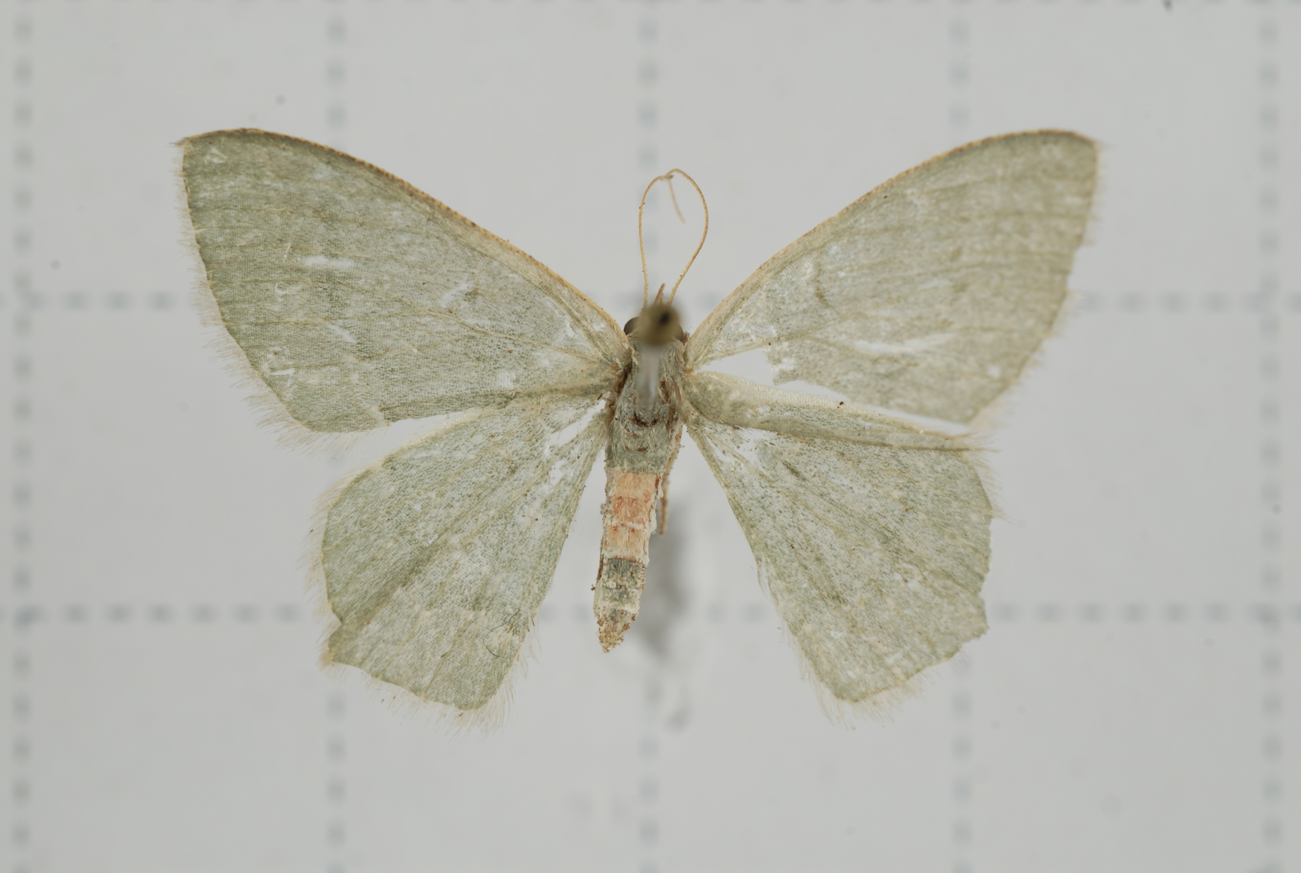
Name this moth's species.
Chlorissa arcana
